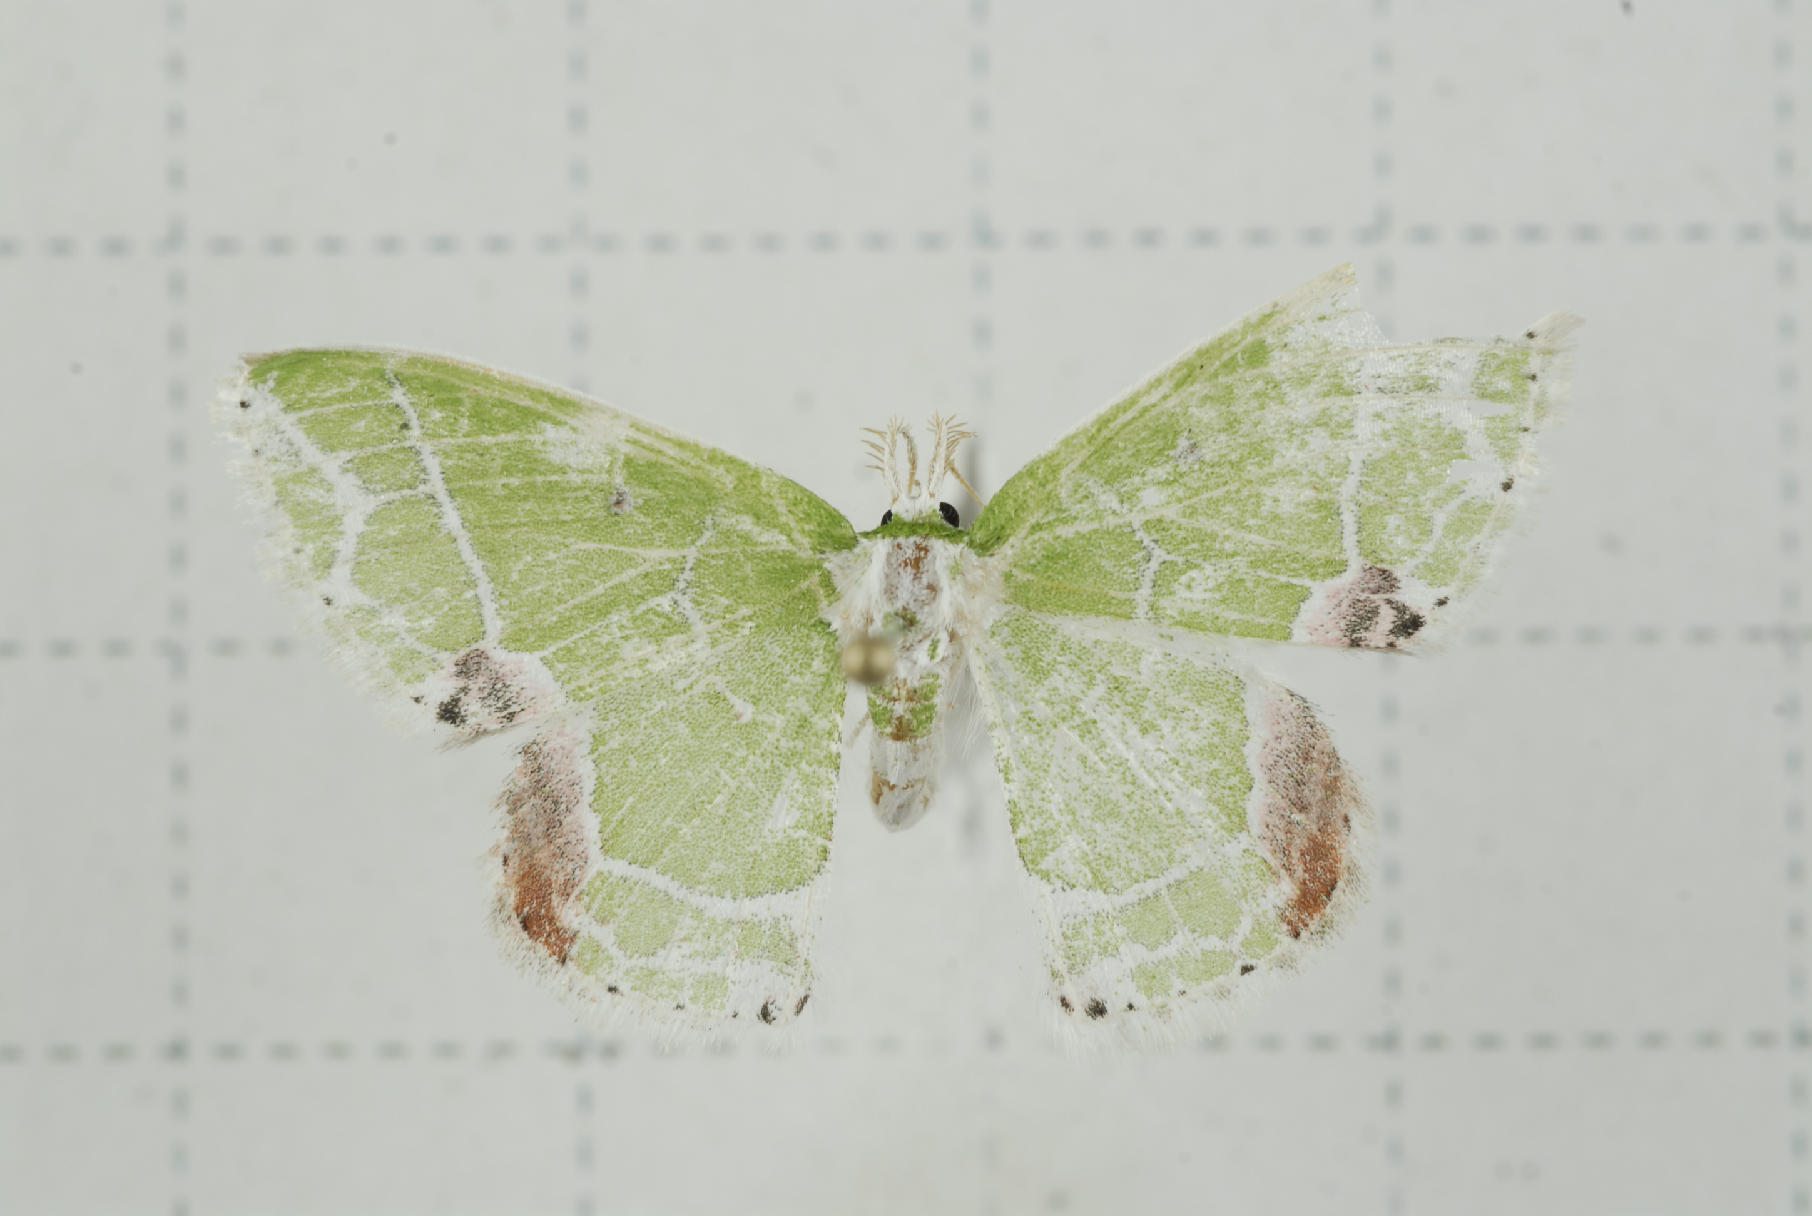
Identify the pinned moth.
Protuliocnemis castalaria castalaria
